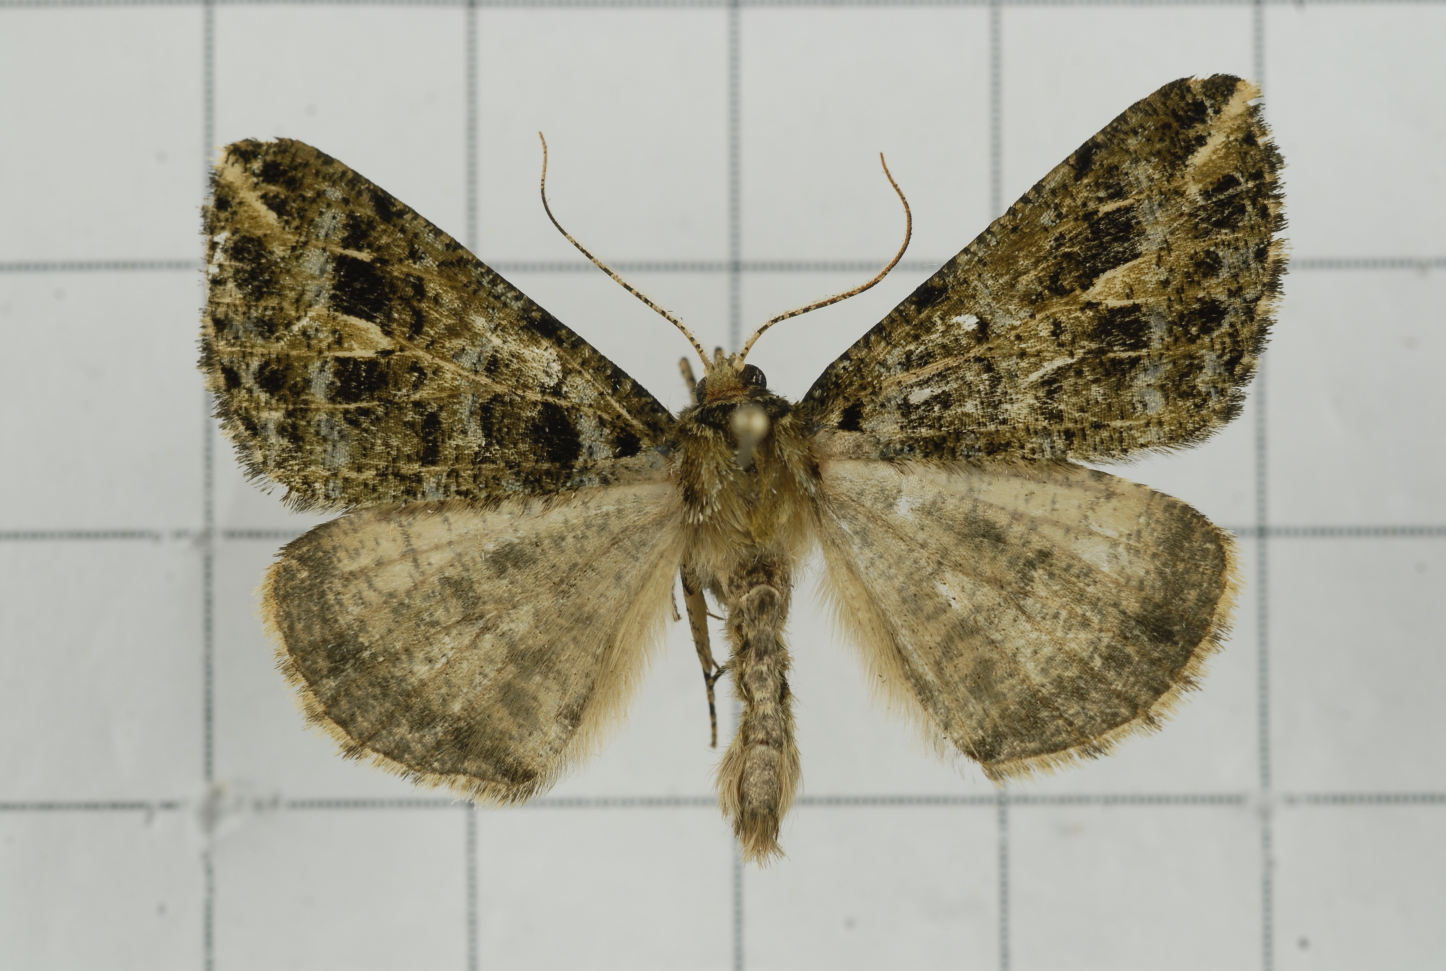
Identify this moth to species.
Arichanna pryeraria
